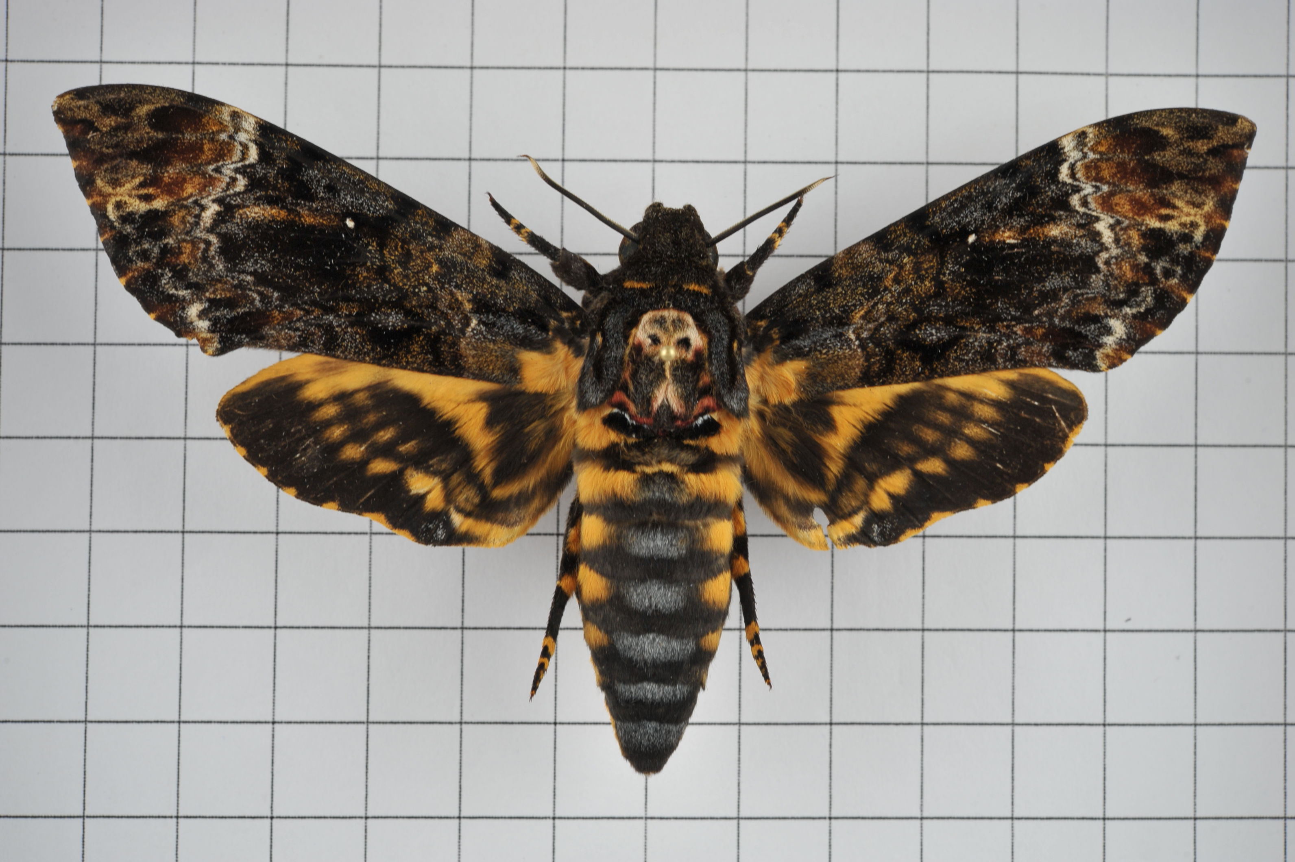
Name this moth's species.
Acherontia lachesis
